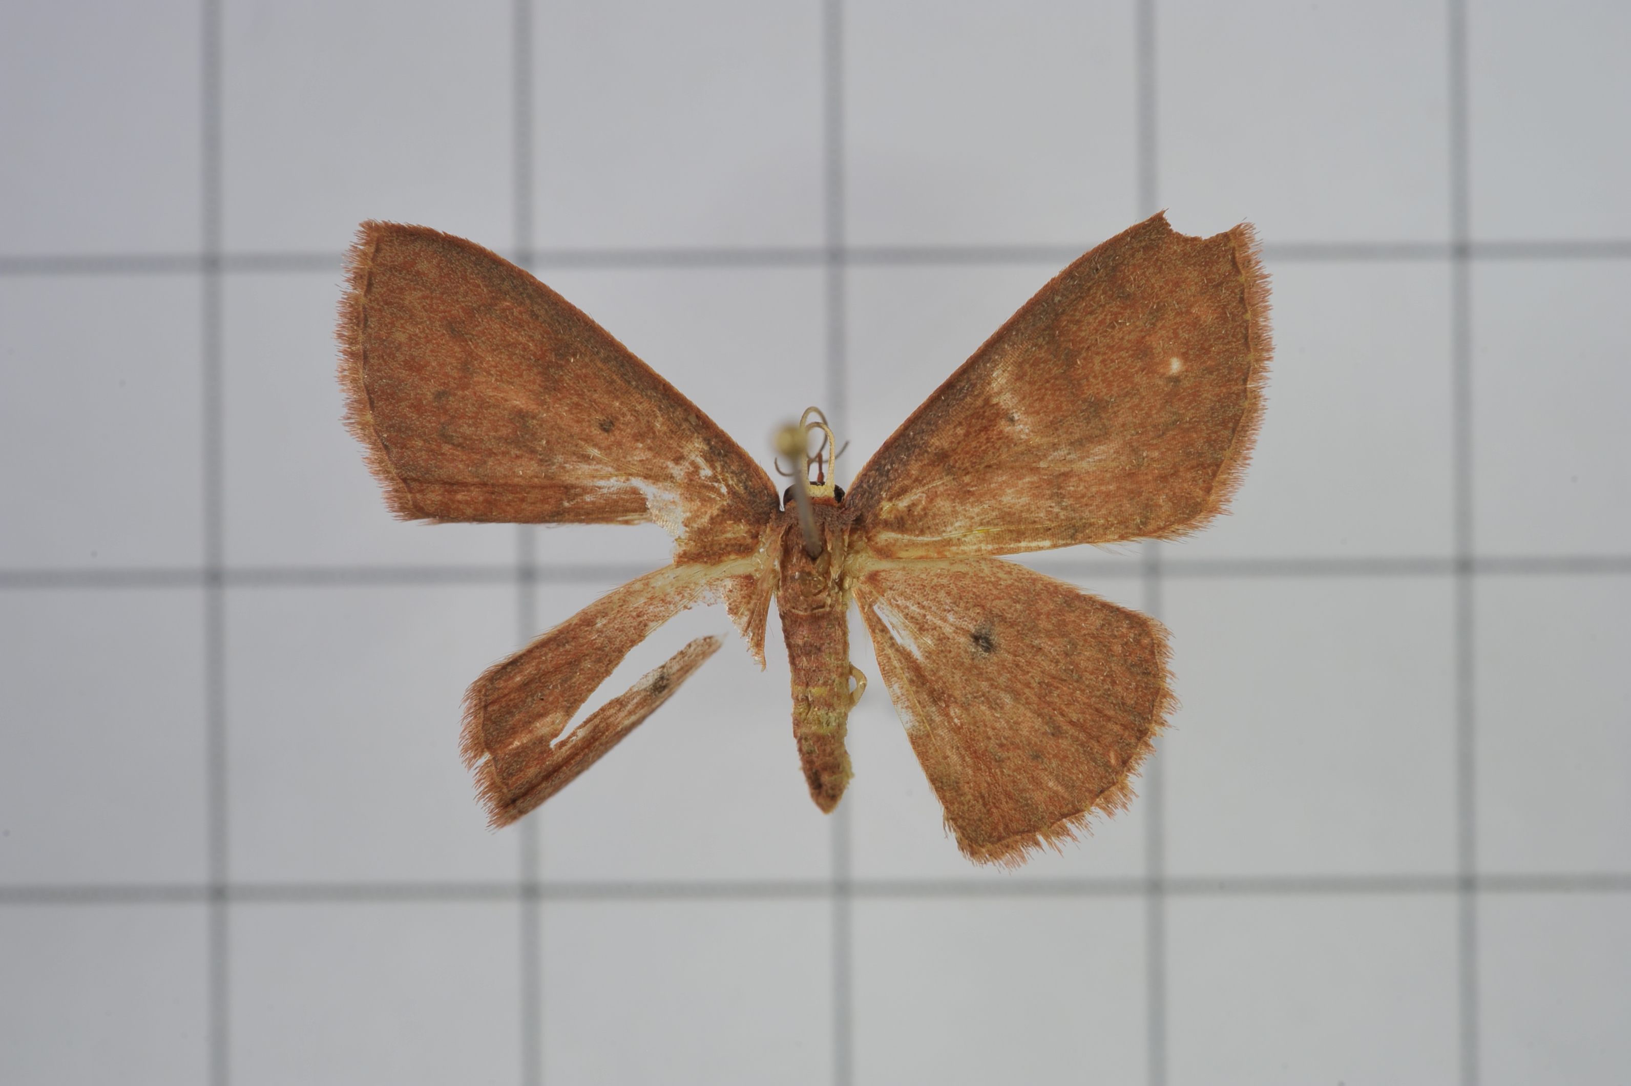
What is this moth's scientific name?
Organopoda carnearia carnearia
